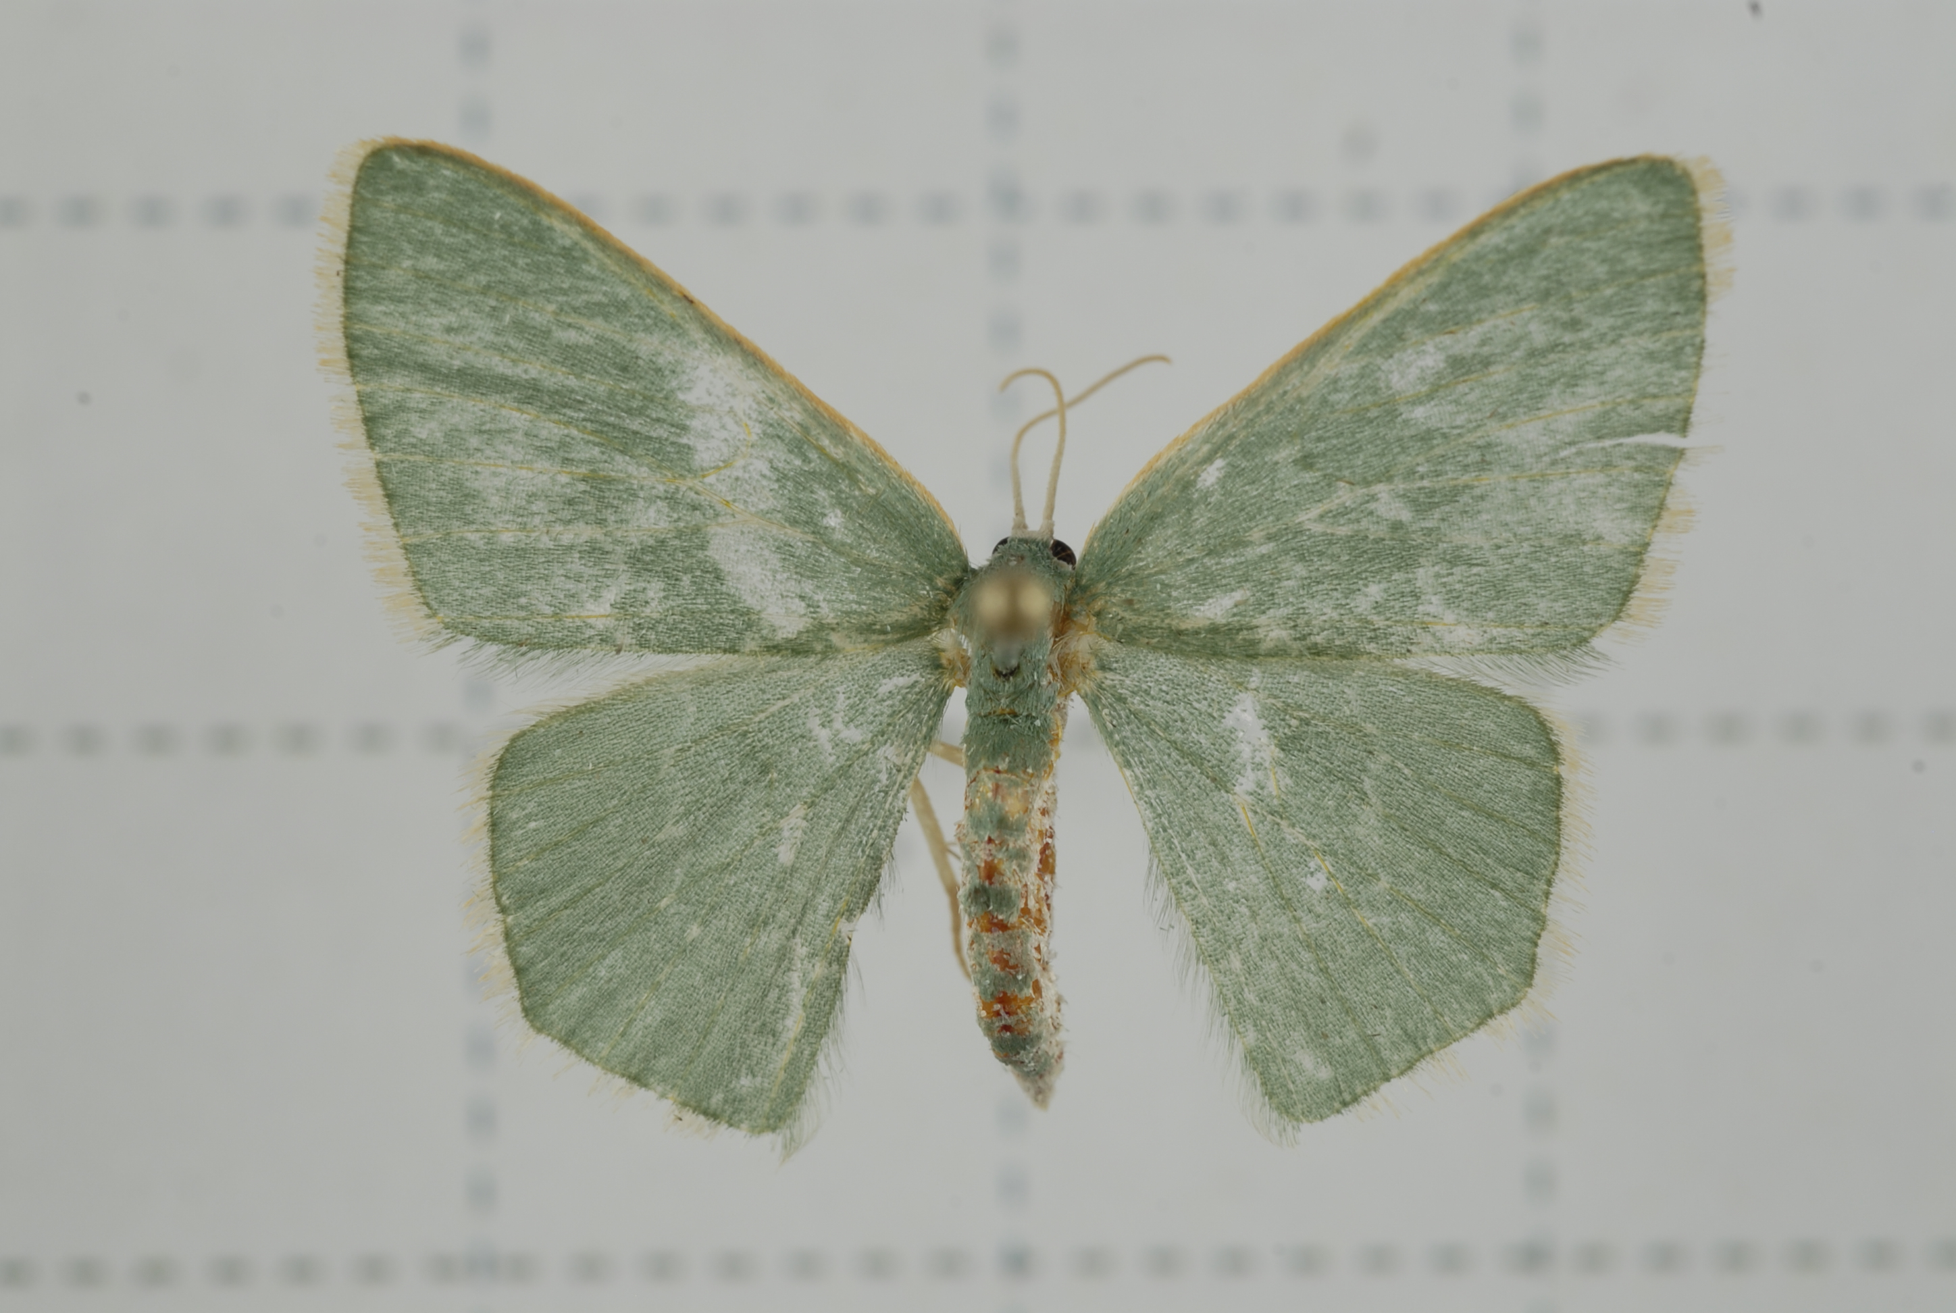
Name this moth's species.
Hemistola monotona
